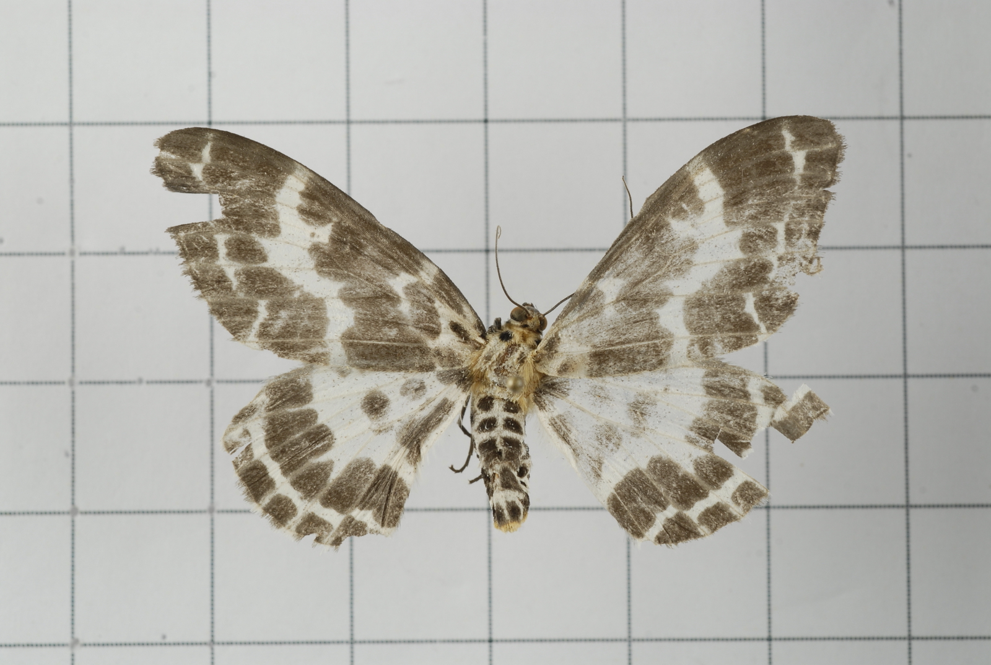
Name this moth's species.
Pogonopygia nigralbata nigralbata
